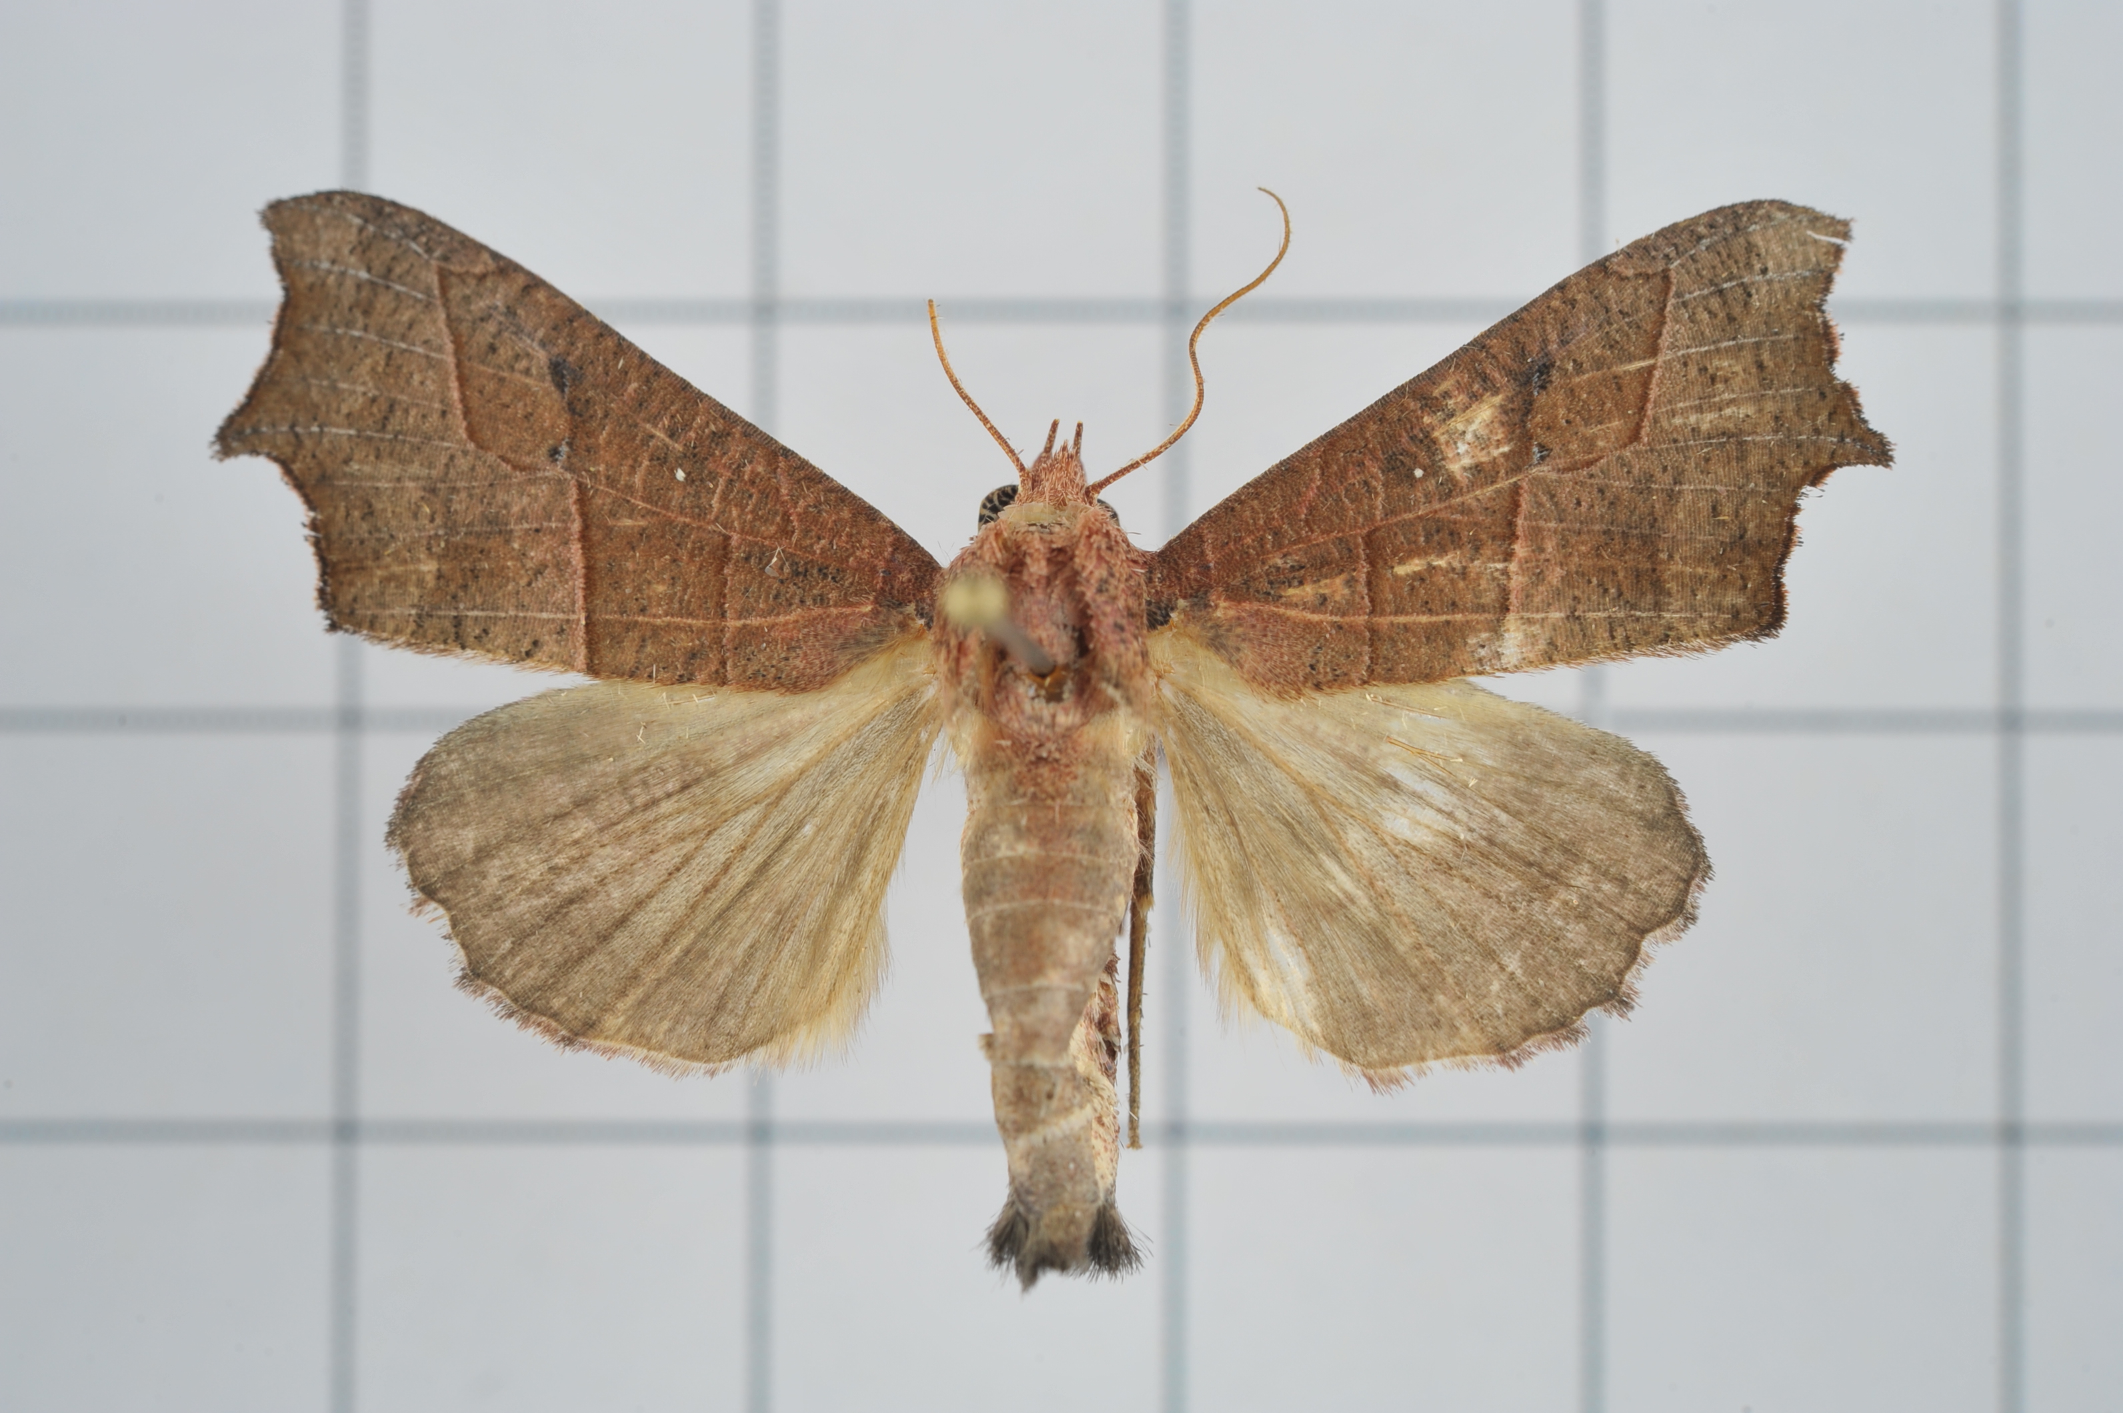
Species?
Gonitis mesogona
